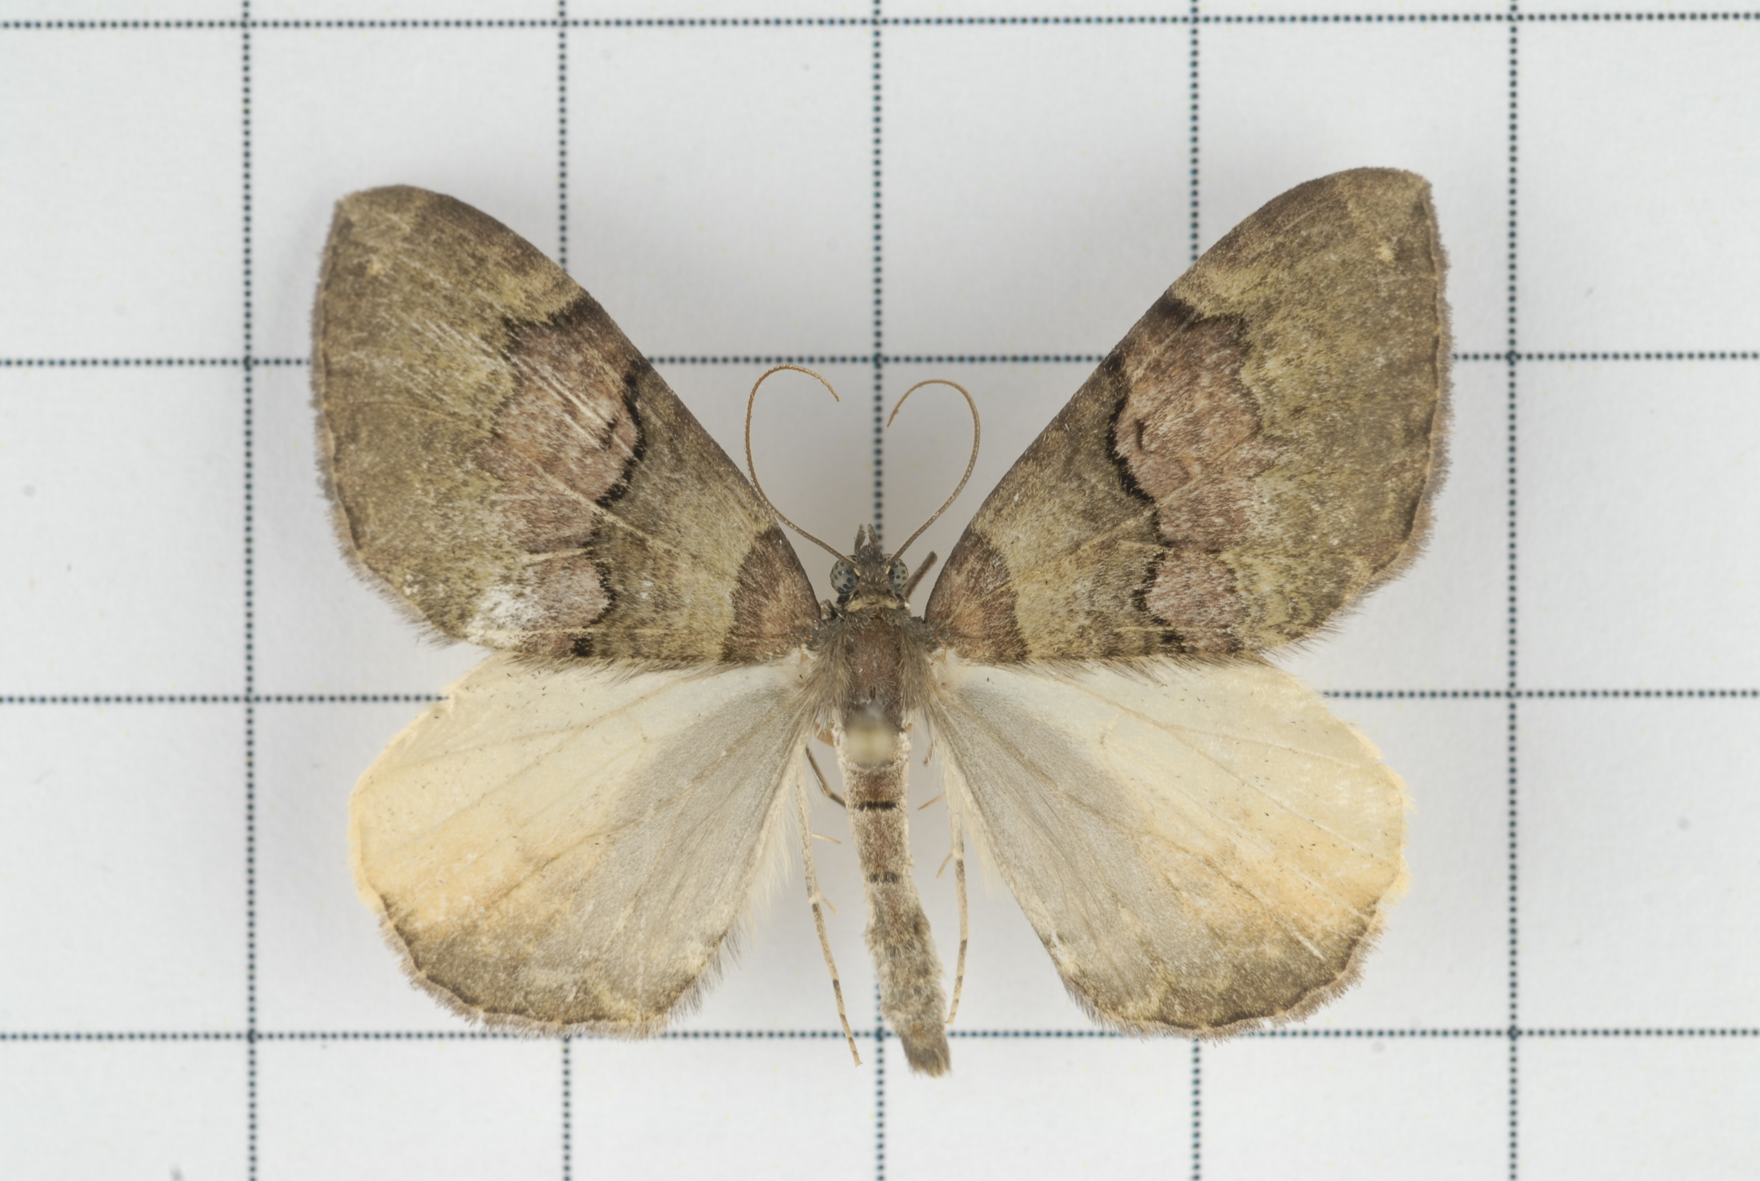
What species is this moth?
Photoscotosia insularis
